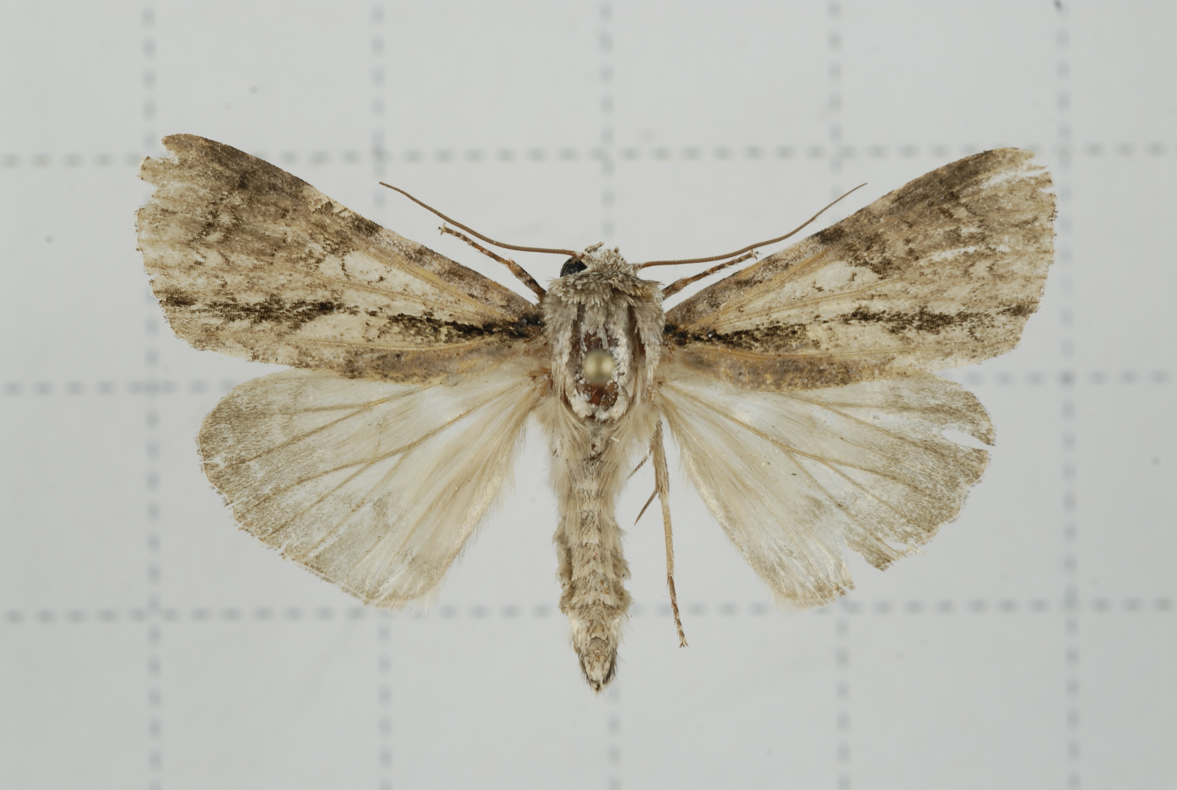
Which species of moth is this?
Fascionycta fasciata
